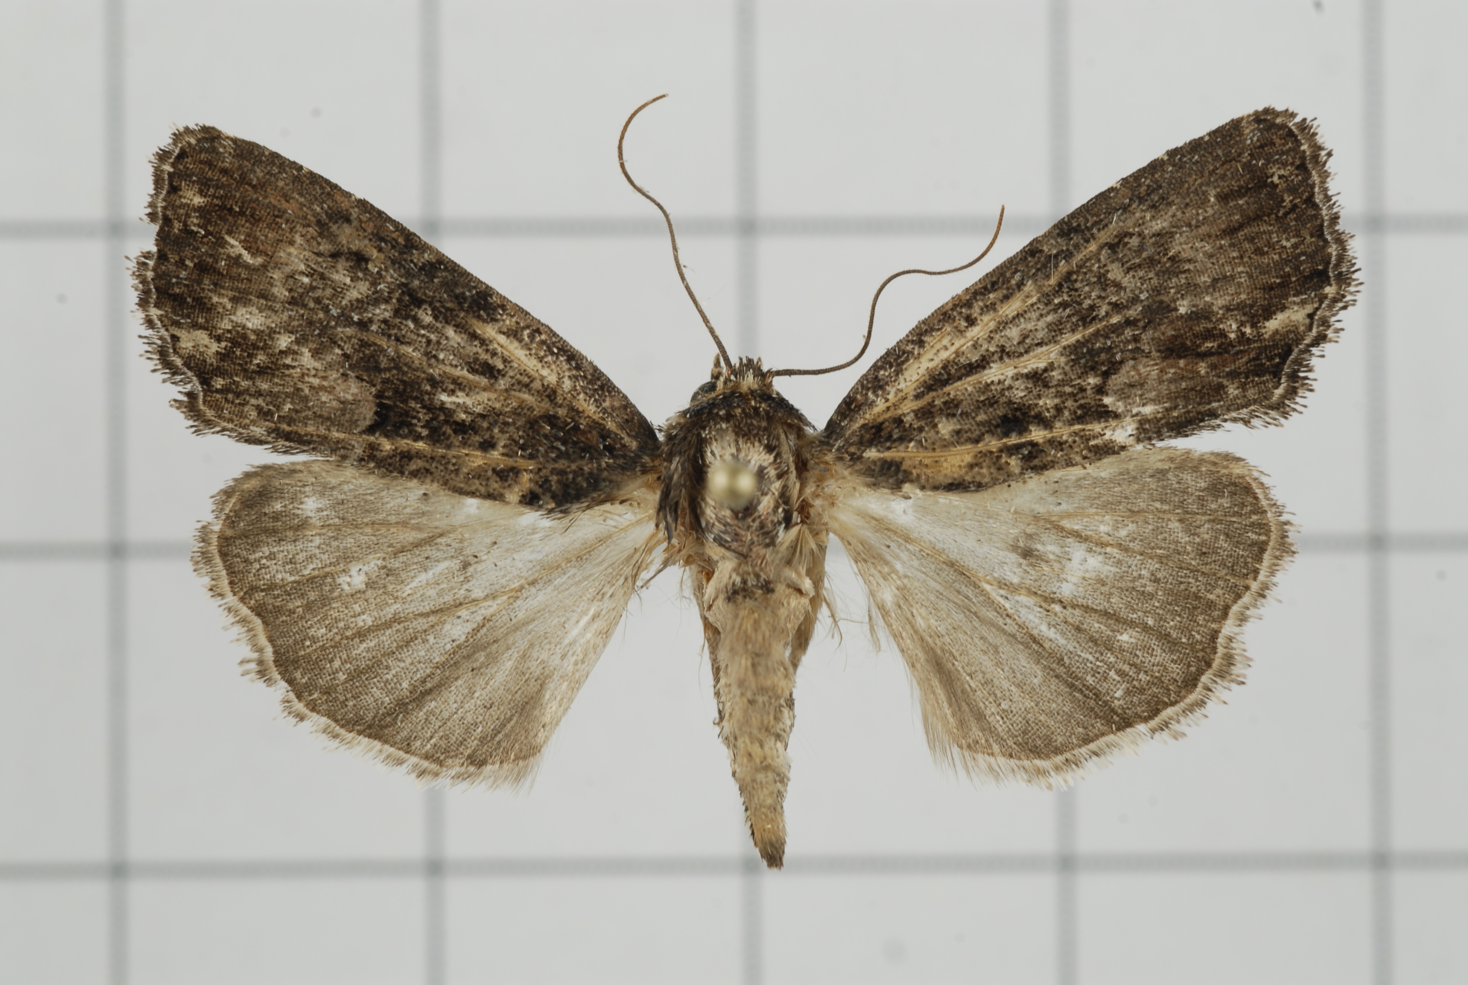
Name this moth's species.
Dipterygina cupreotincta
